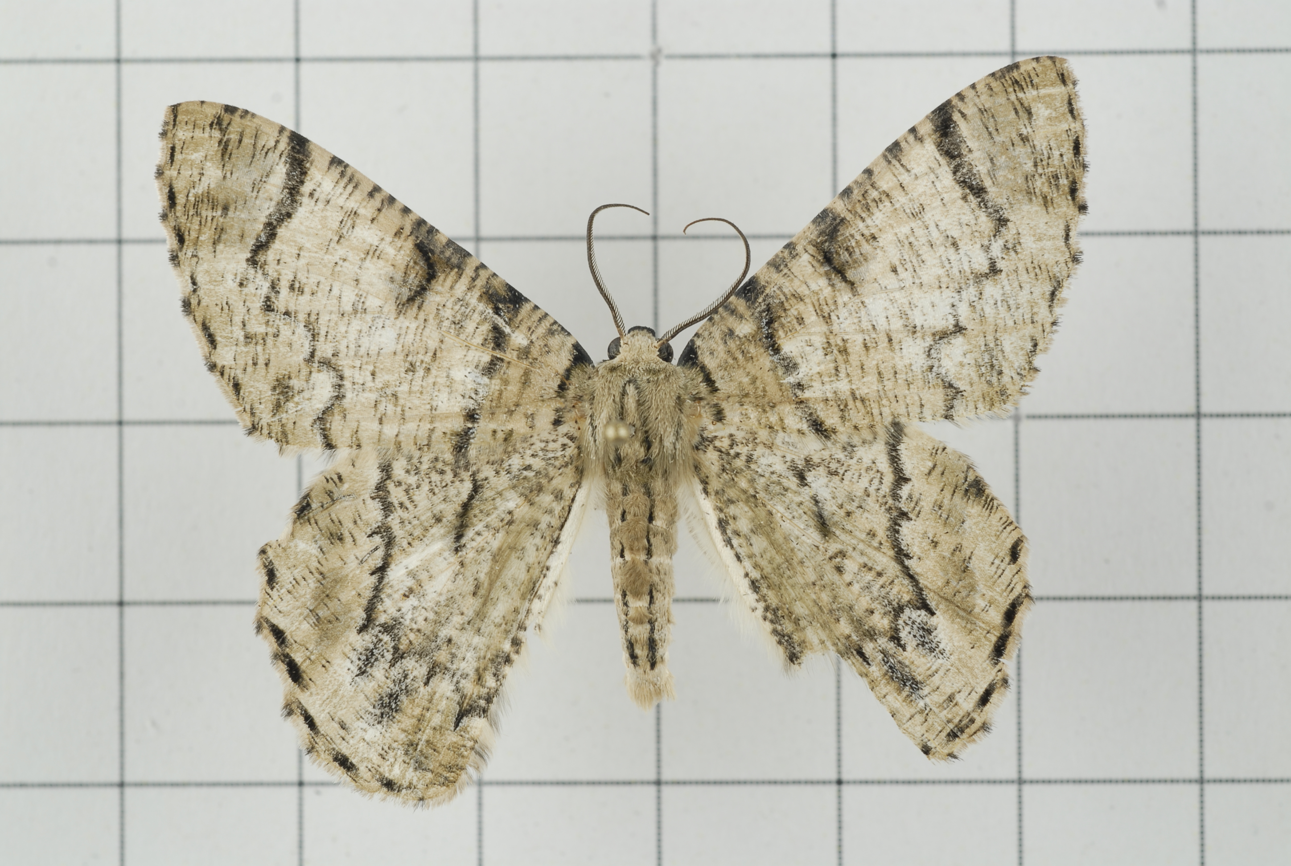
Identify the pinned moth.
Lophophelma iterans onerosus
